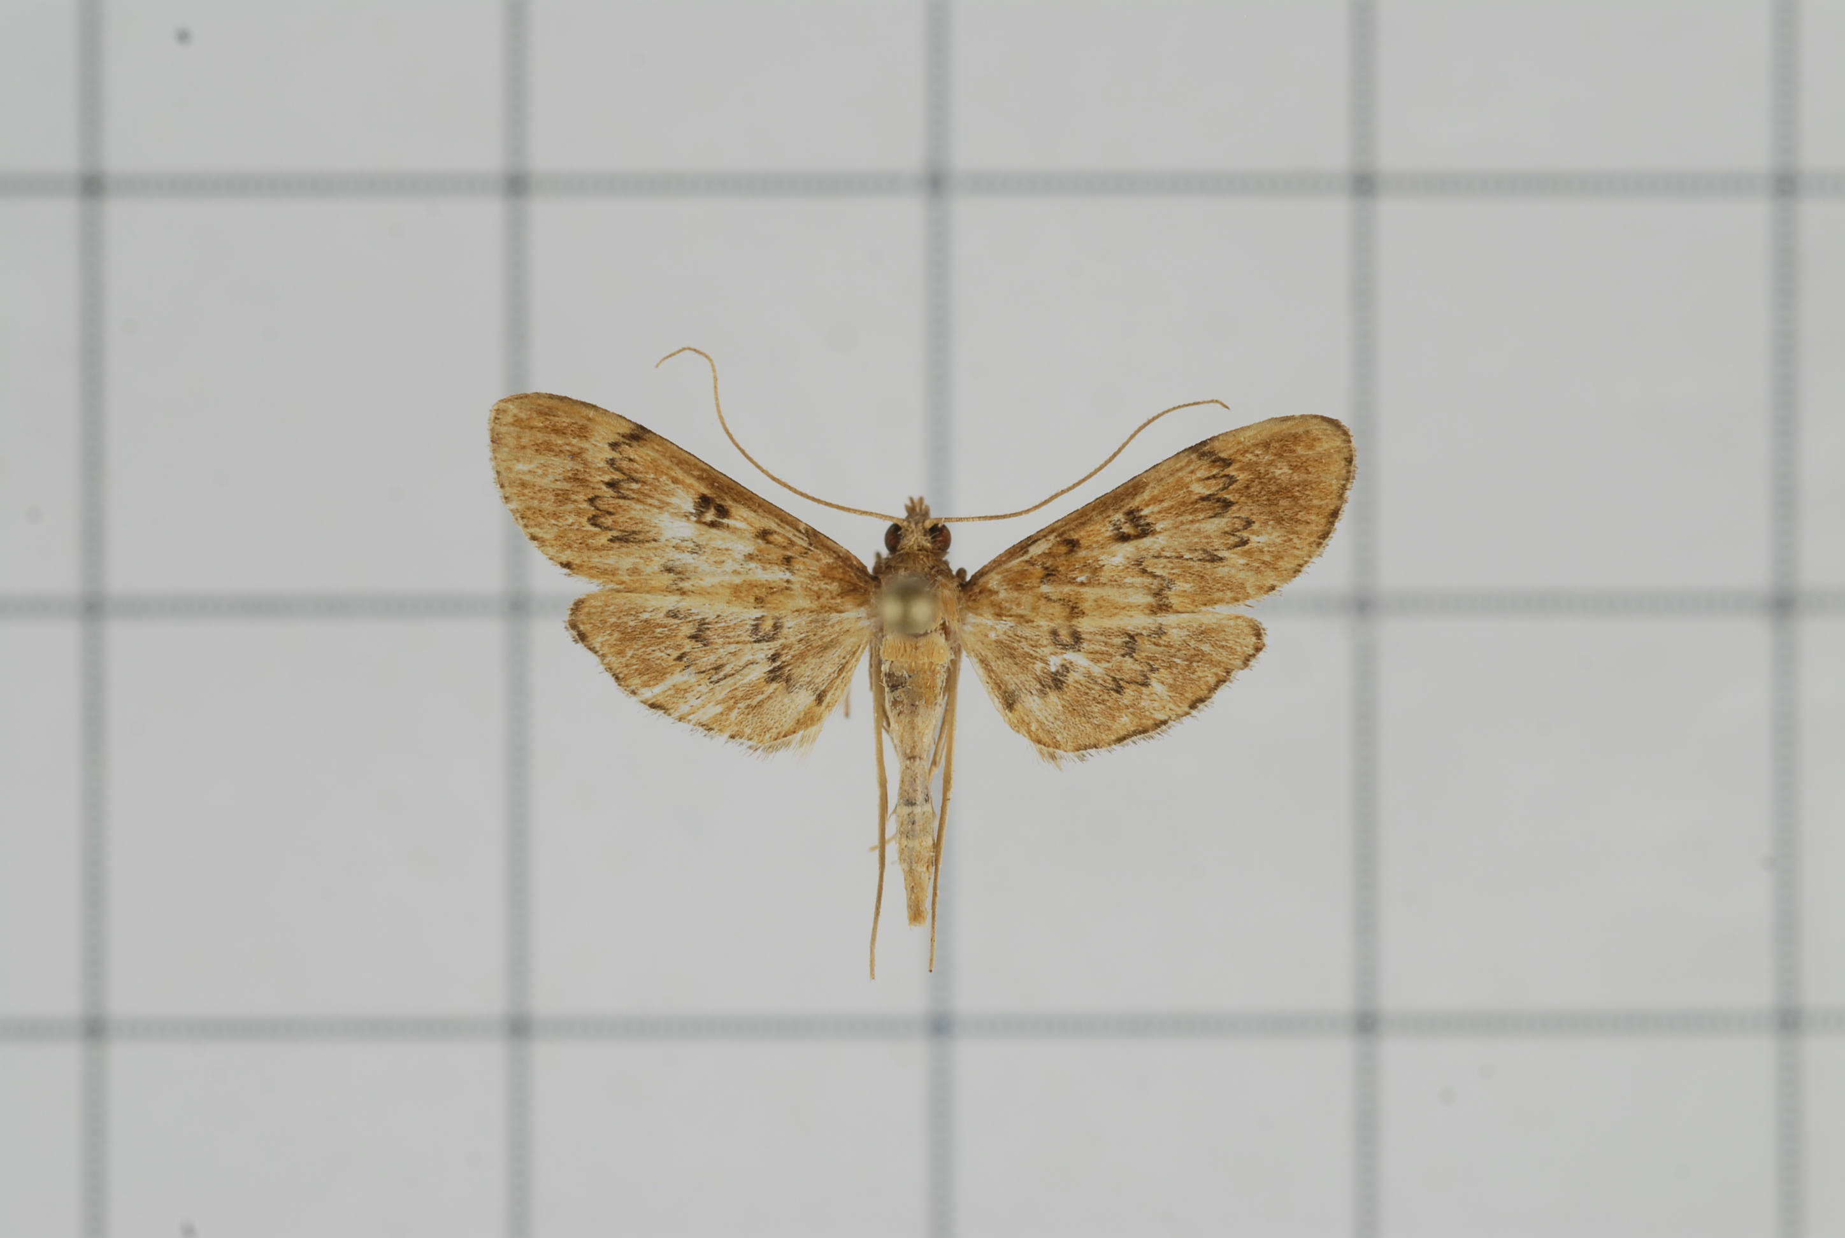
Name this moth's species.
Tatobotys janapalis
